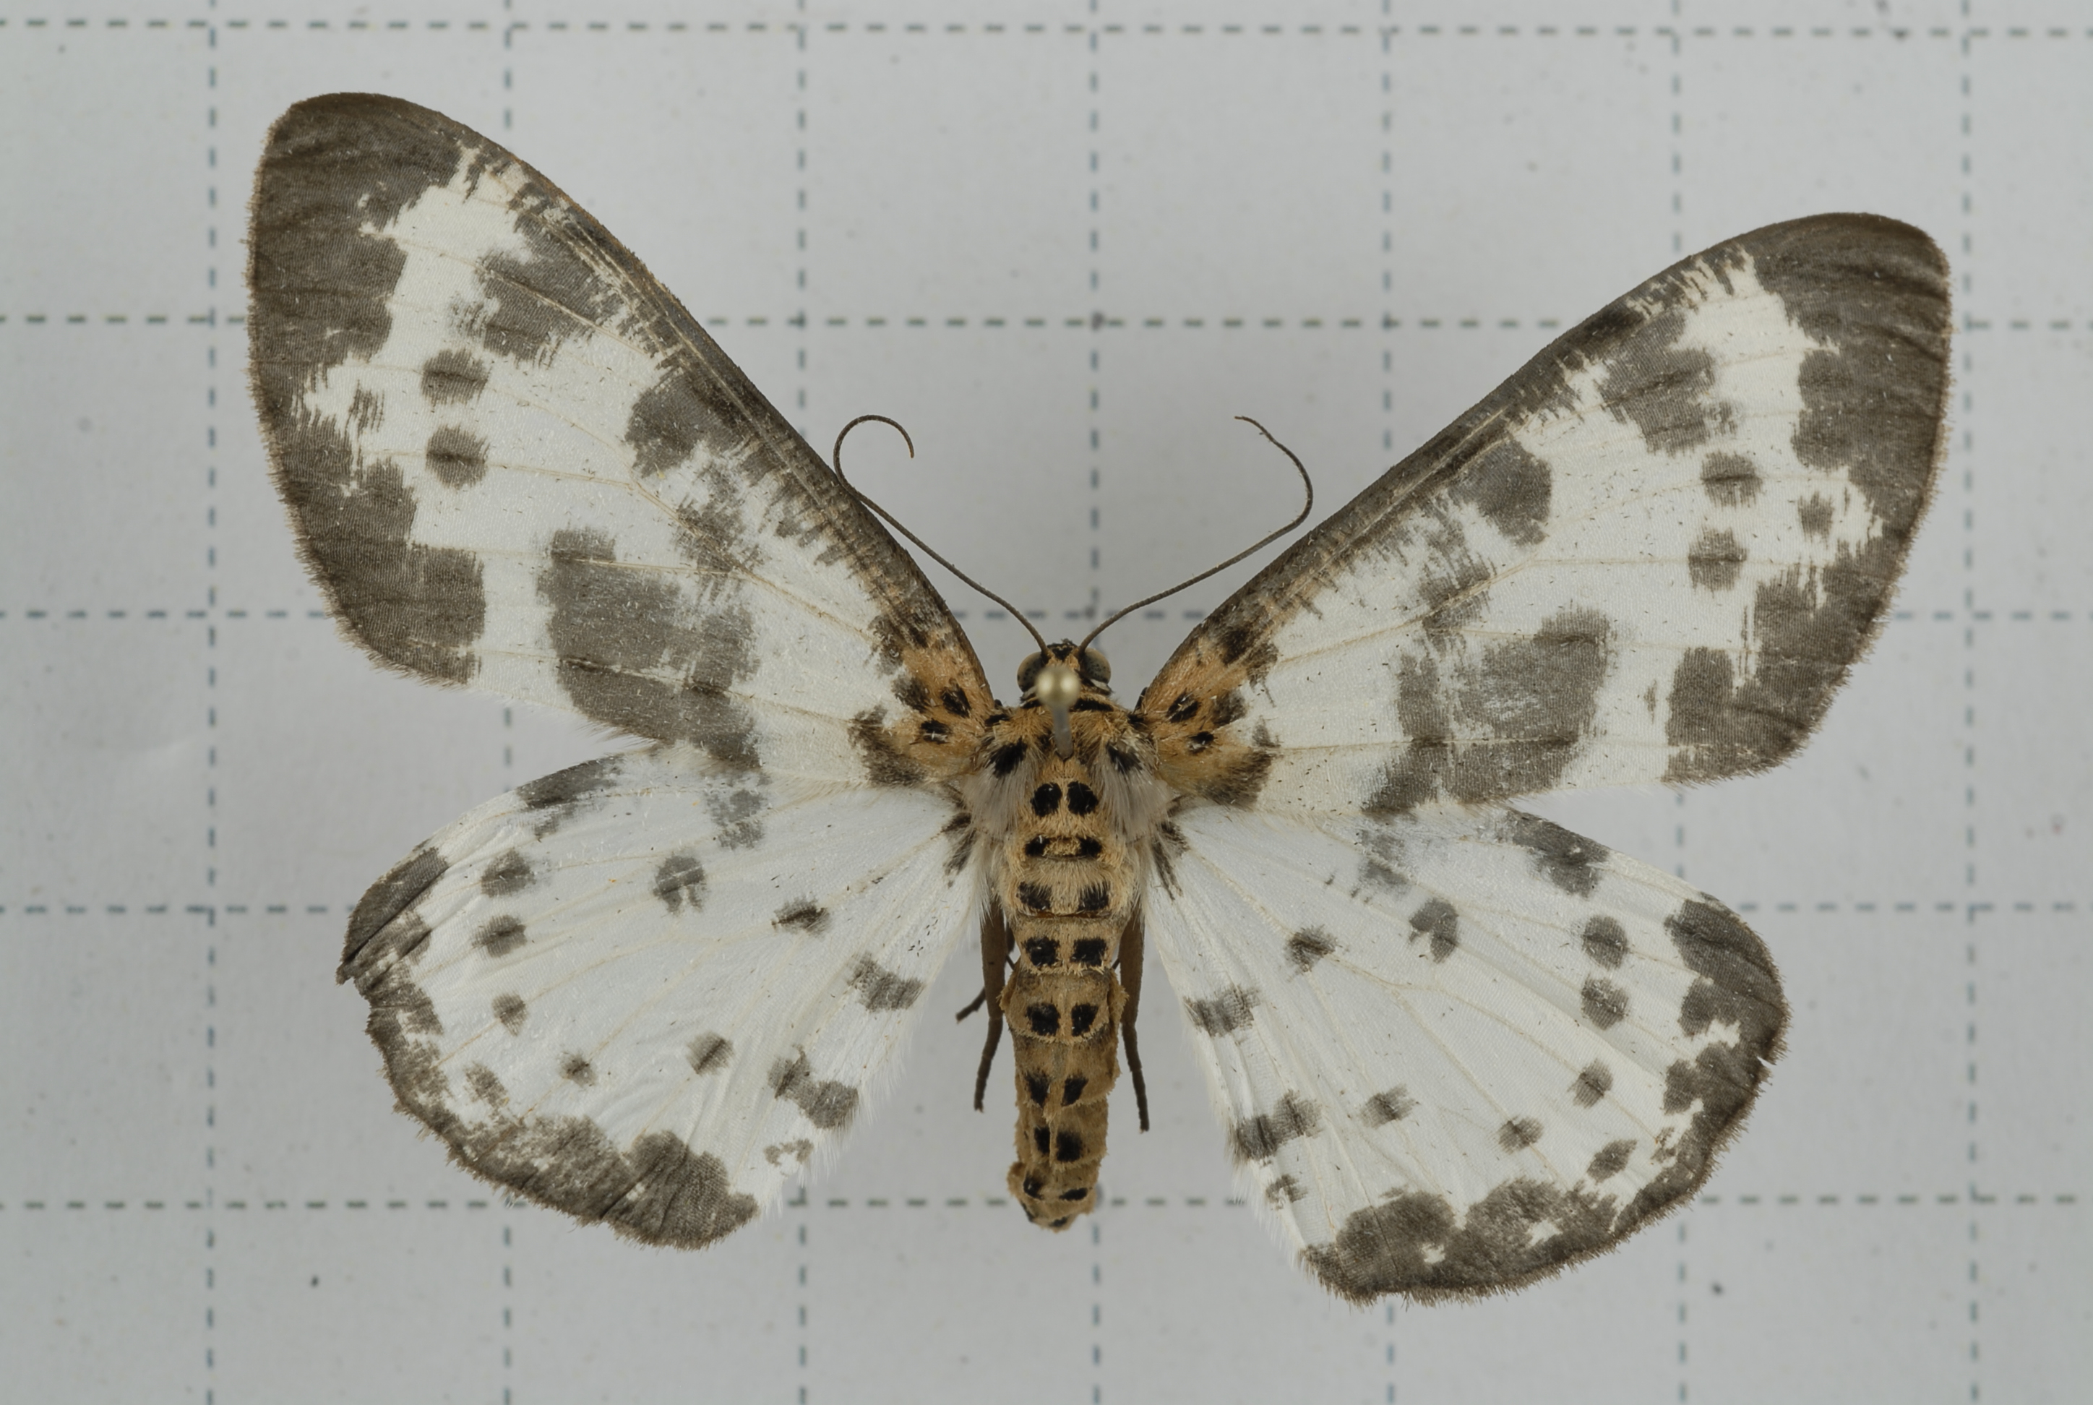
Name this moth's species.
Percnia longitermen
